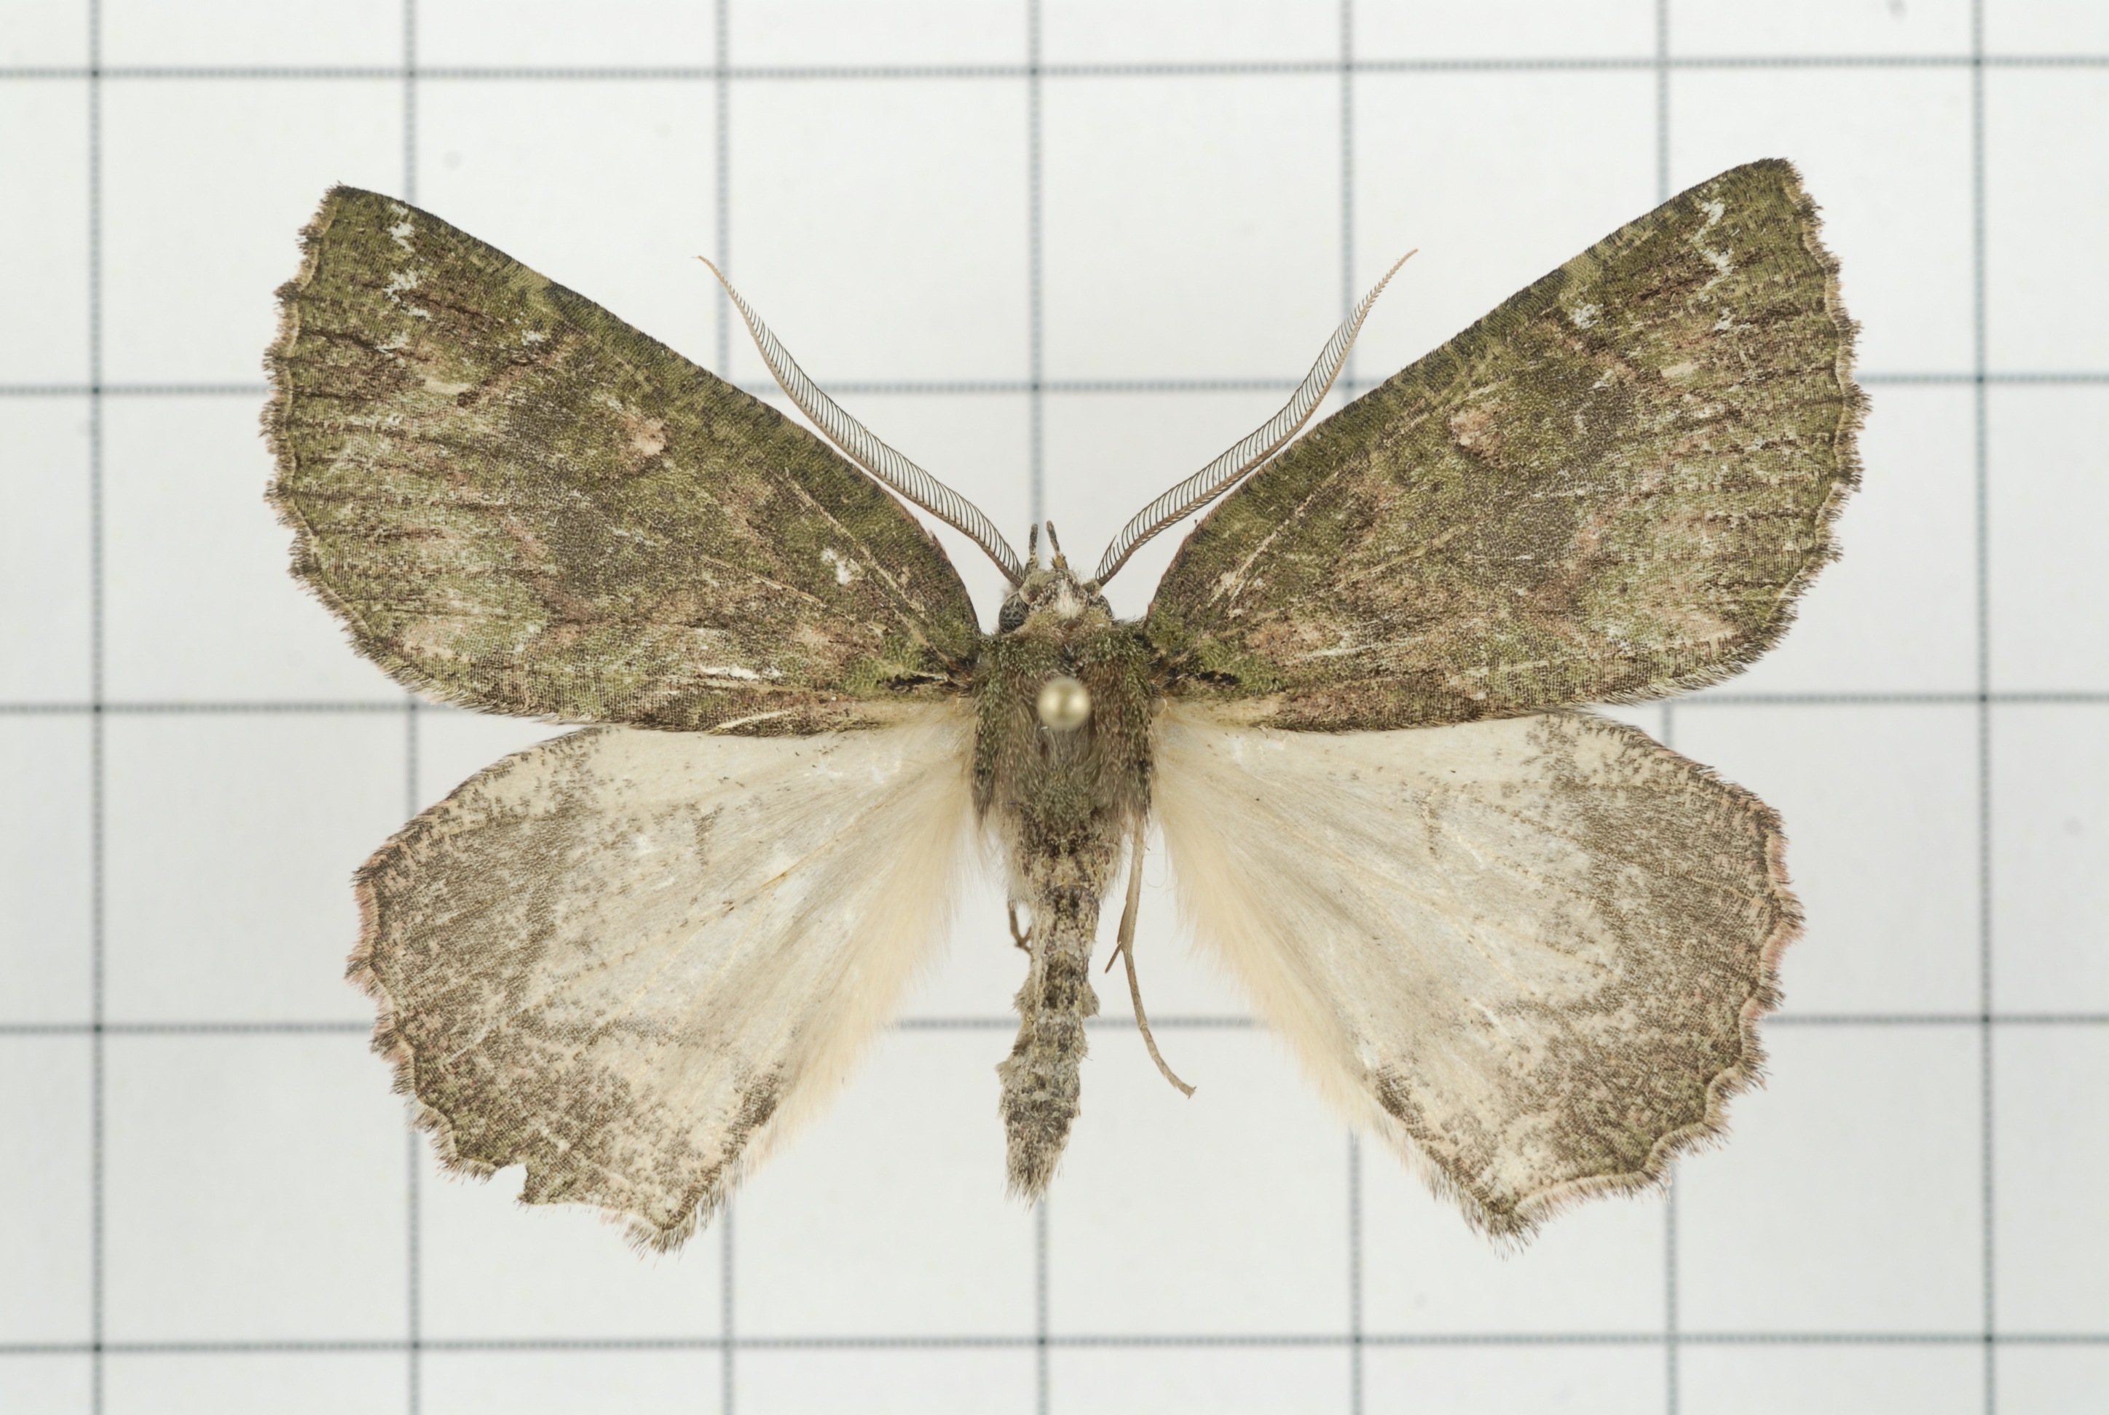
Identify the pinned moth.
Dindica kishidai
